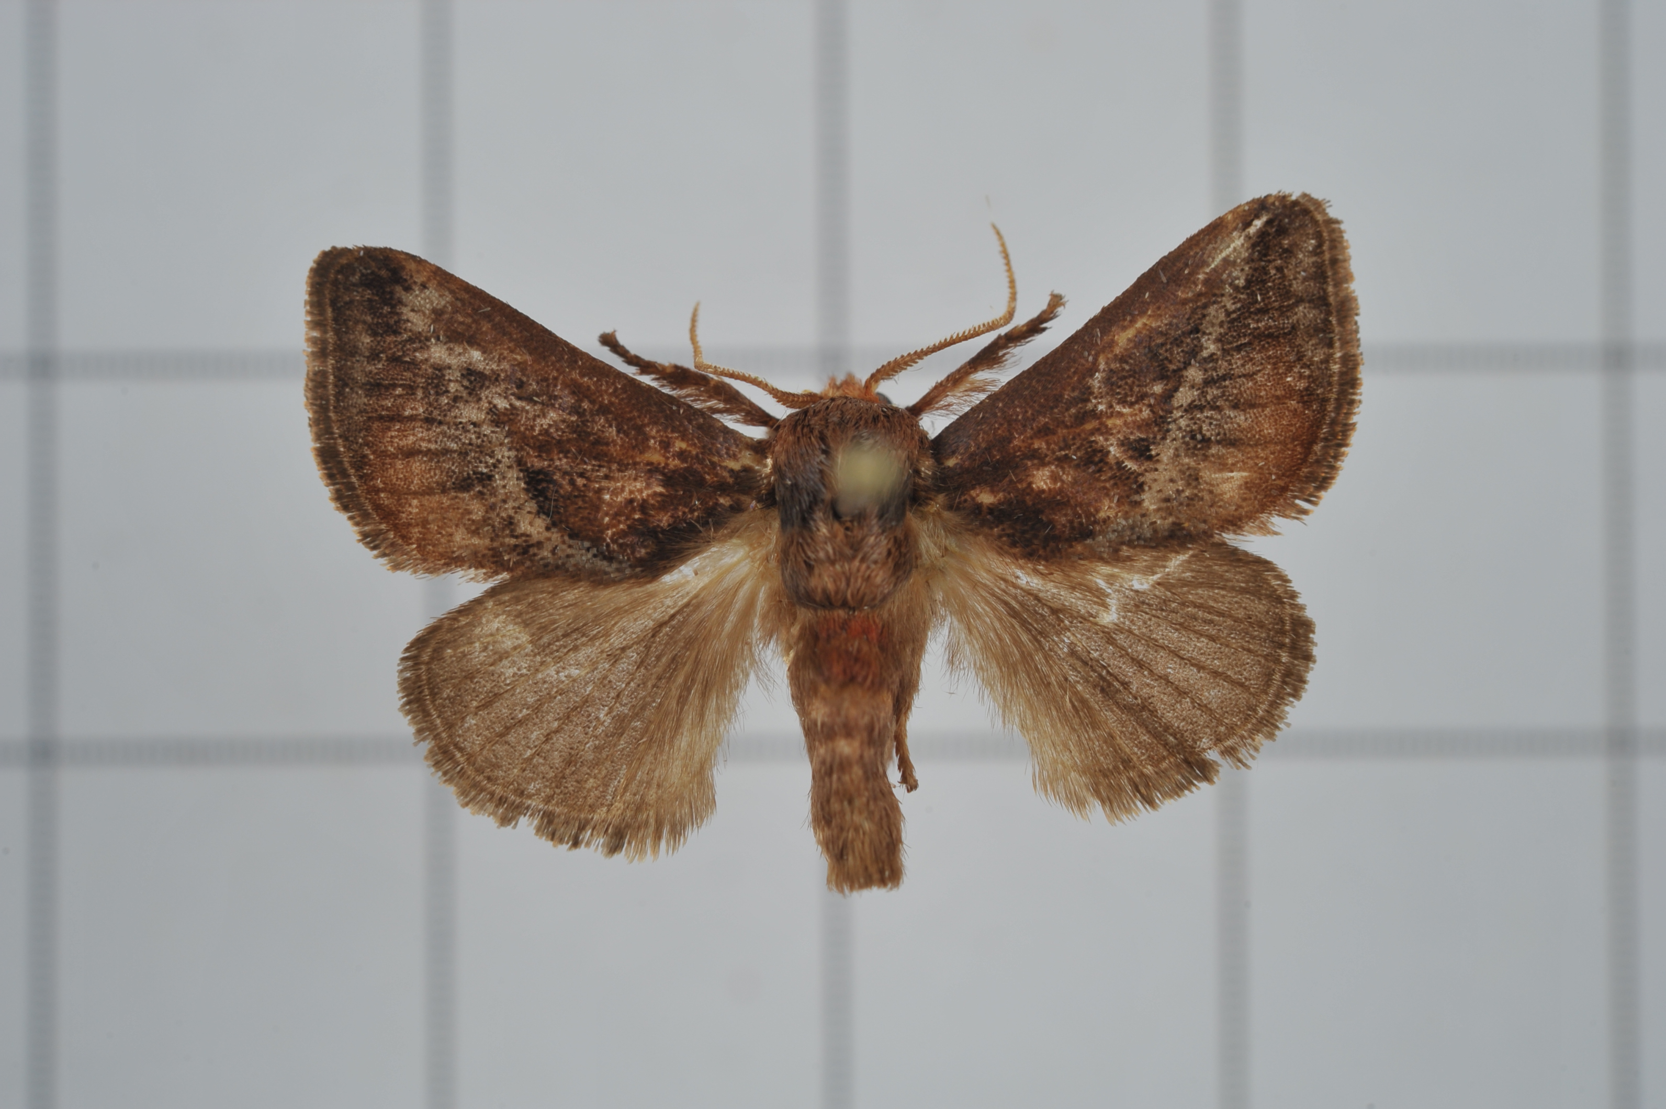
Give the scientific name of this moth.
Vanlangia castanea
